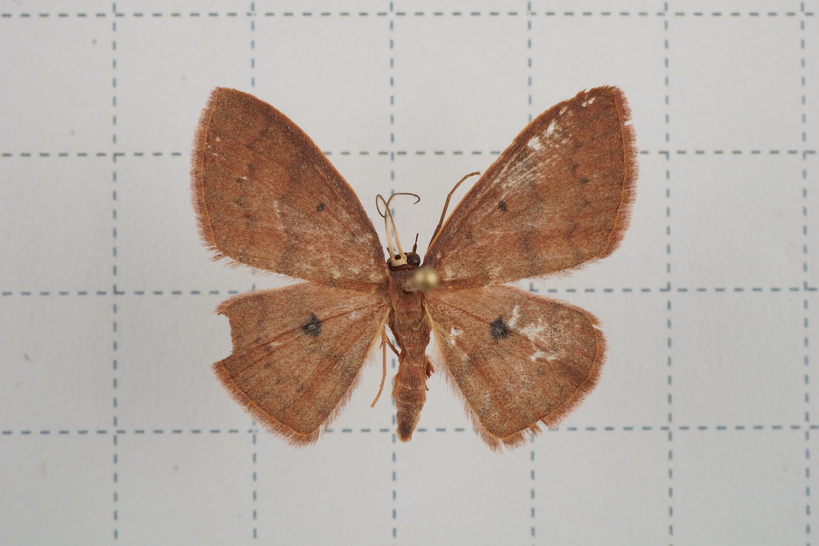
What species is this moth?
Organopoda carnearia carnearia
